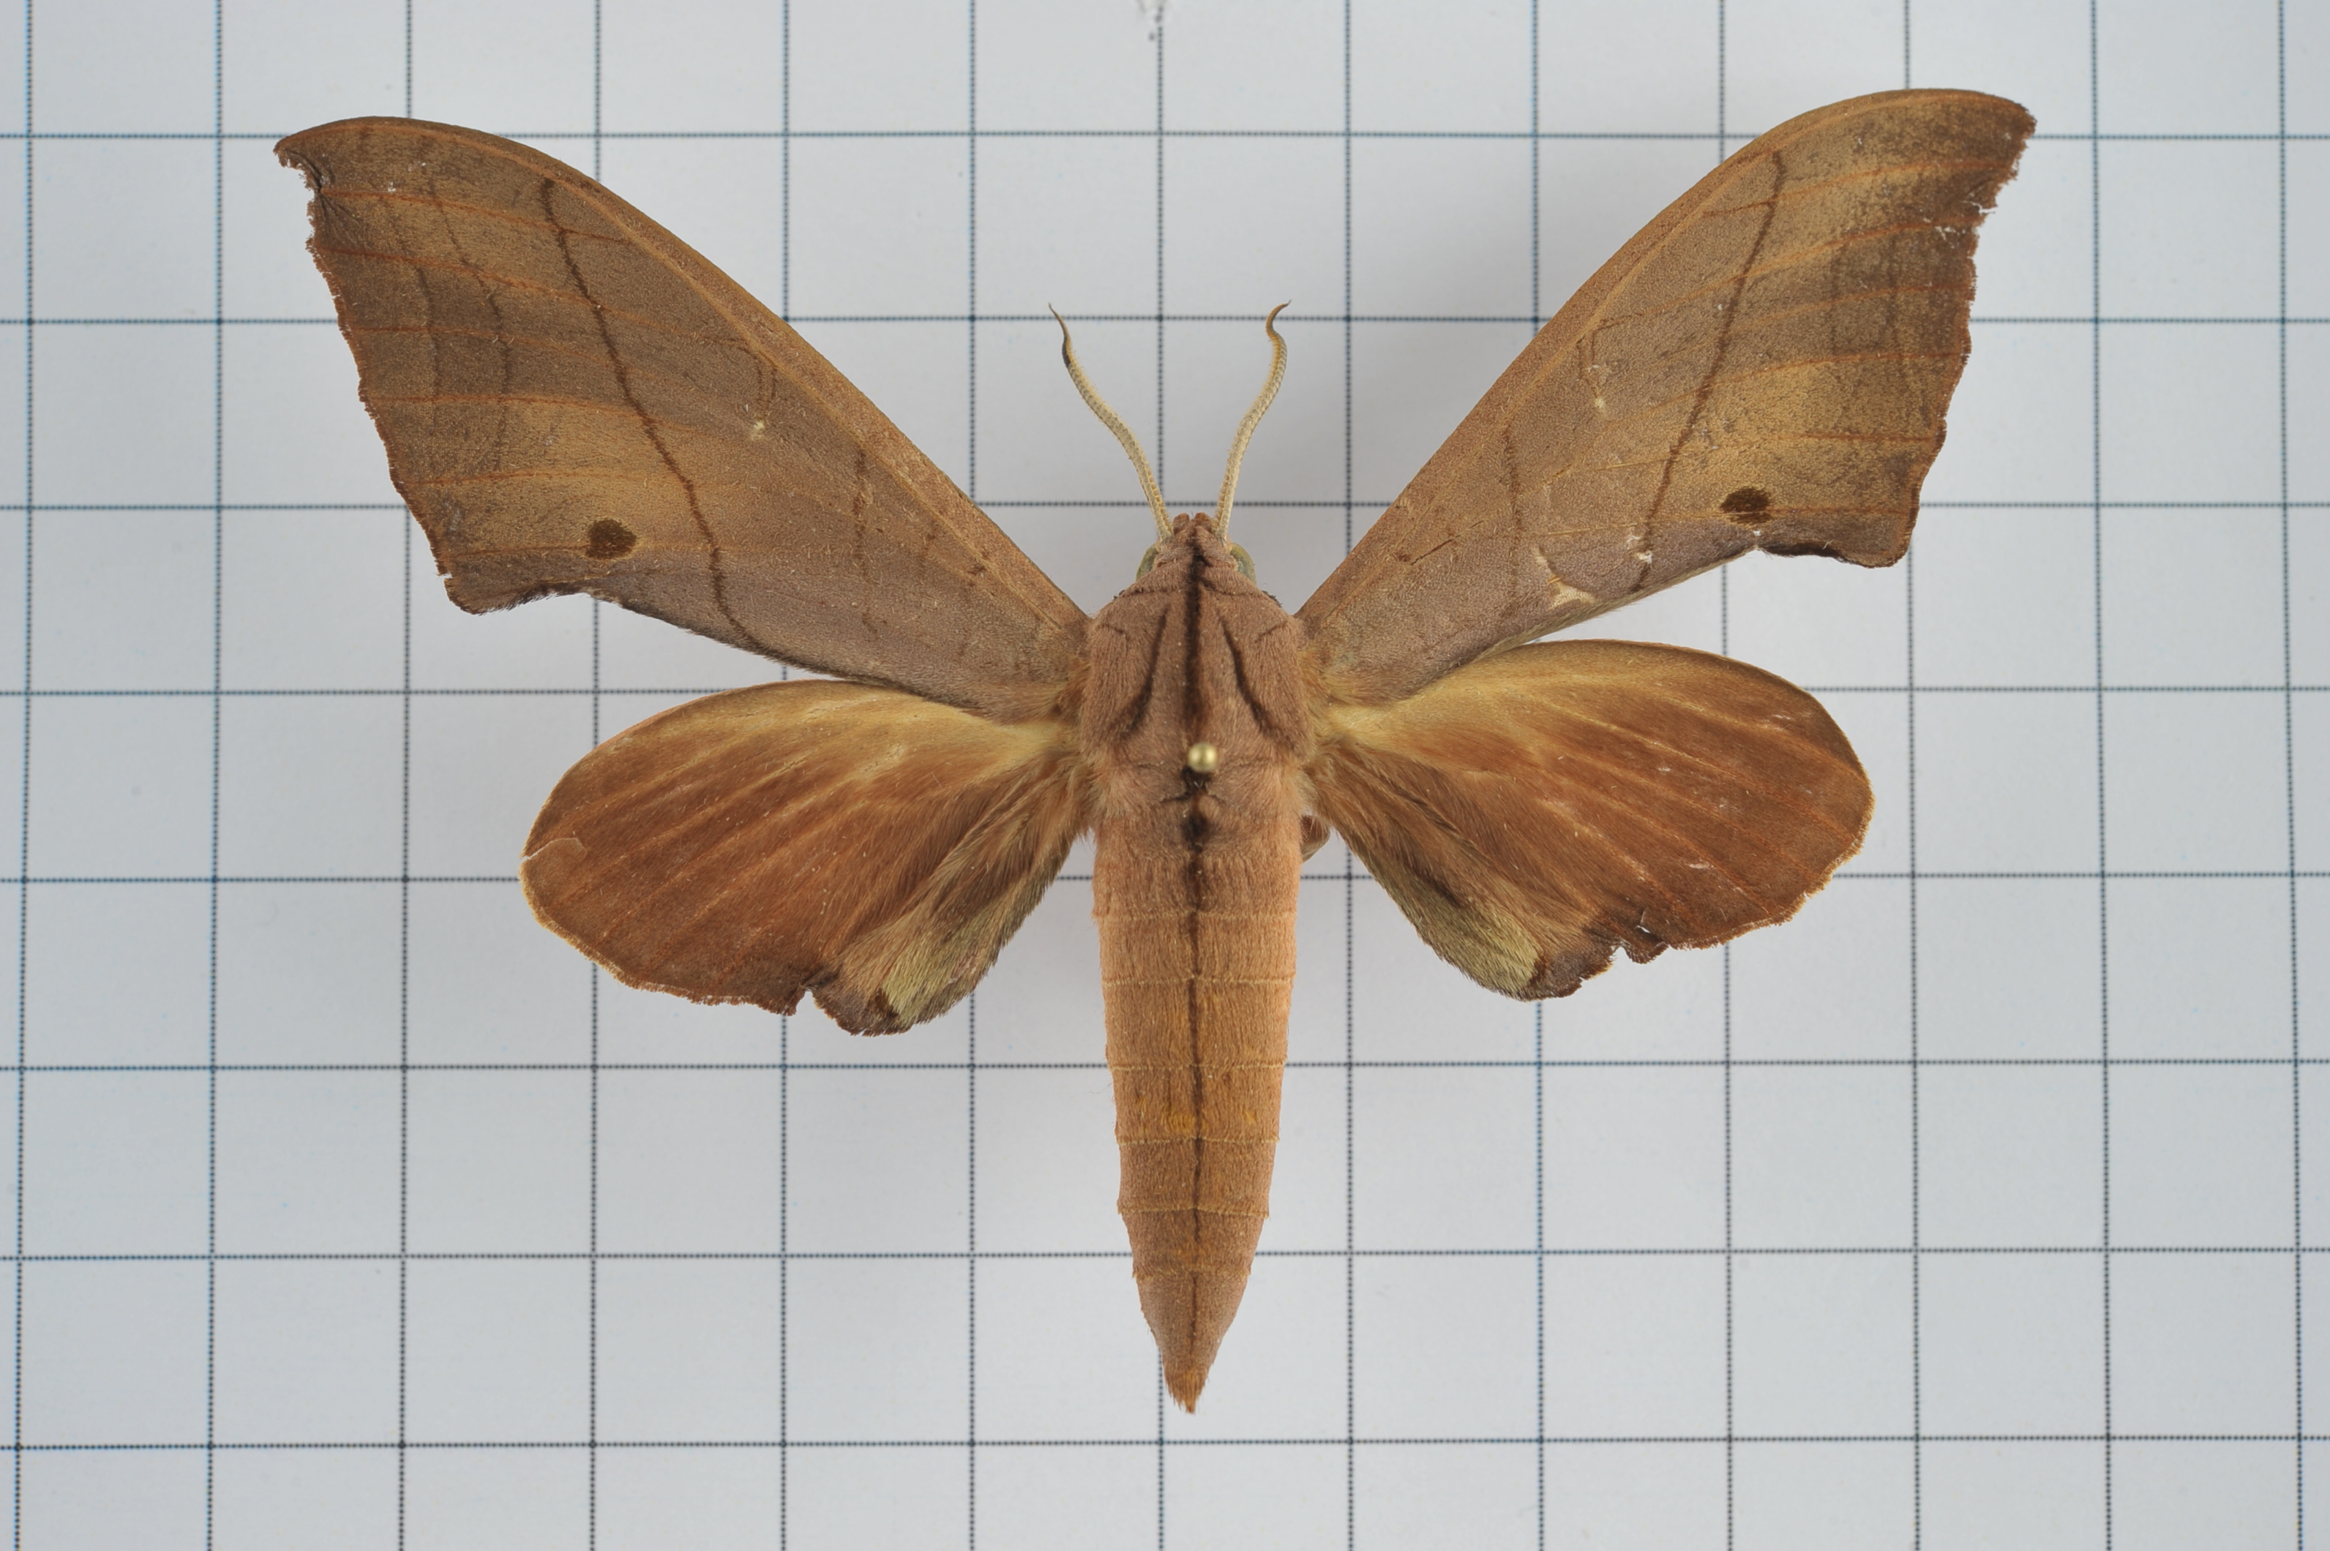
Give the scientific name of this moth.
Marumba cristata bukaiana
